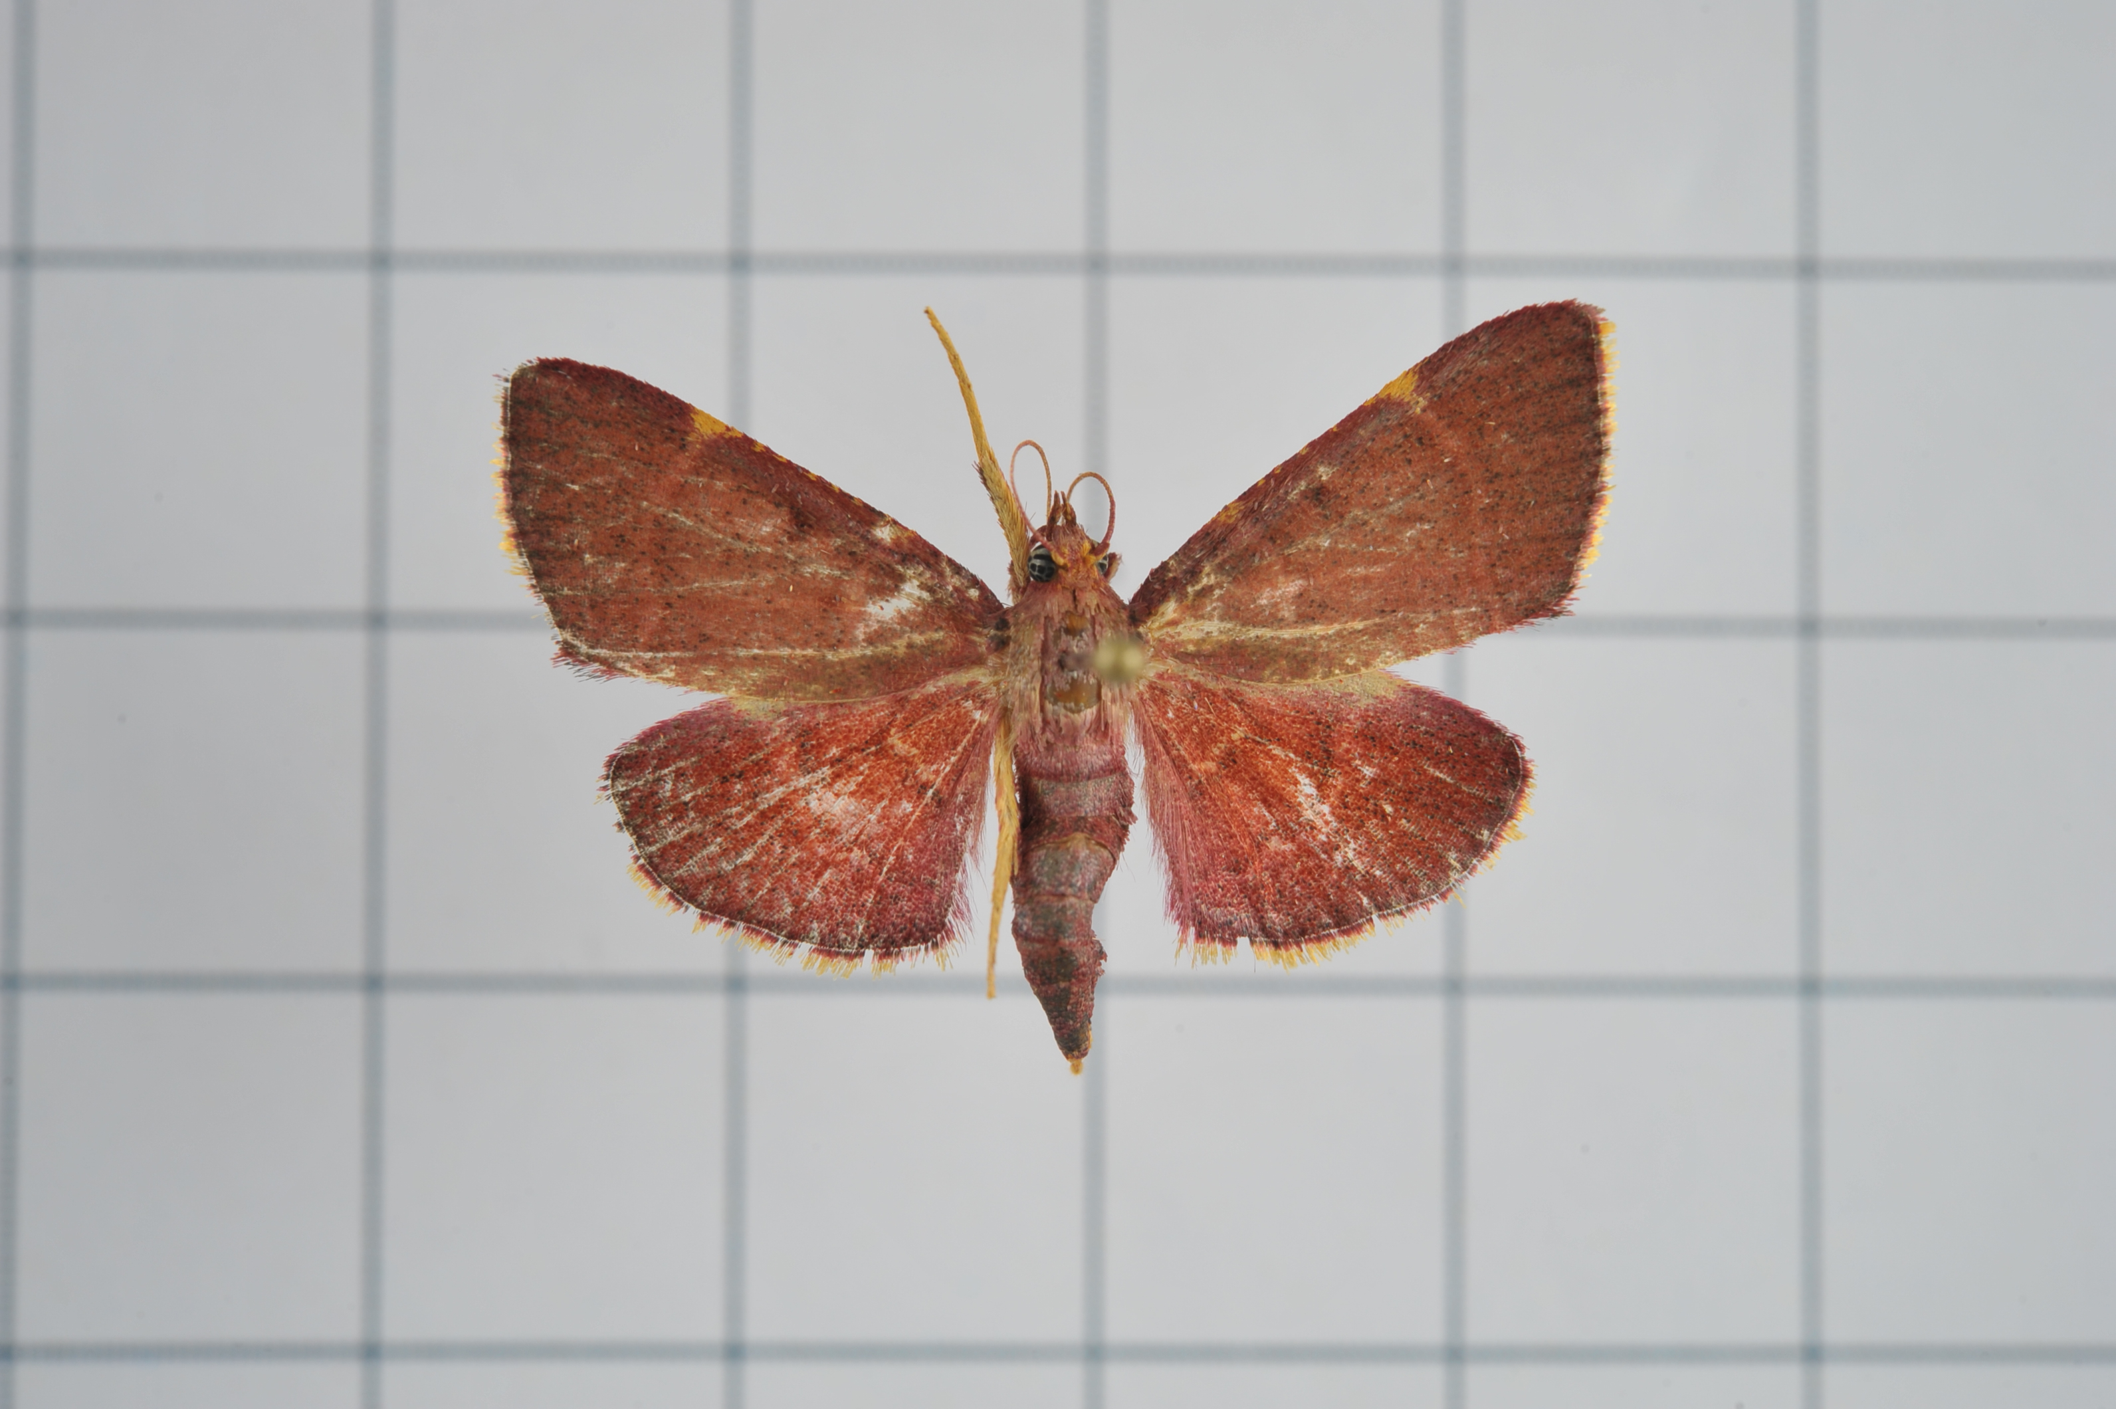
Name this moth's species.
Herculia pelasgalis
